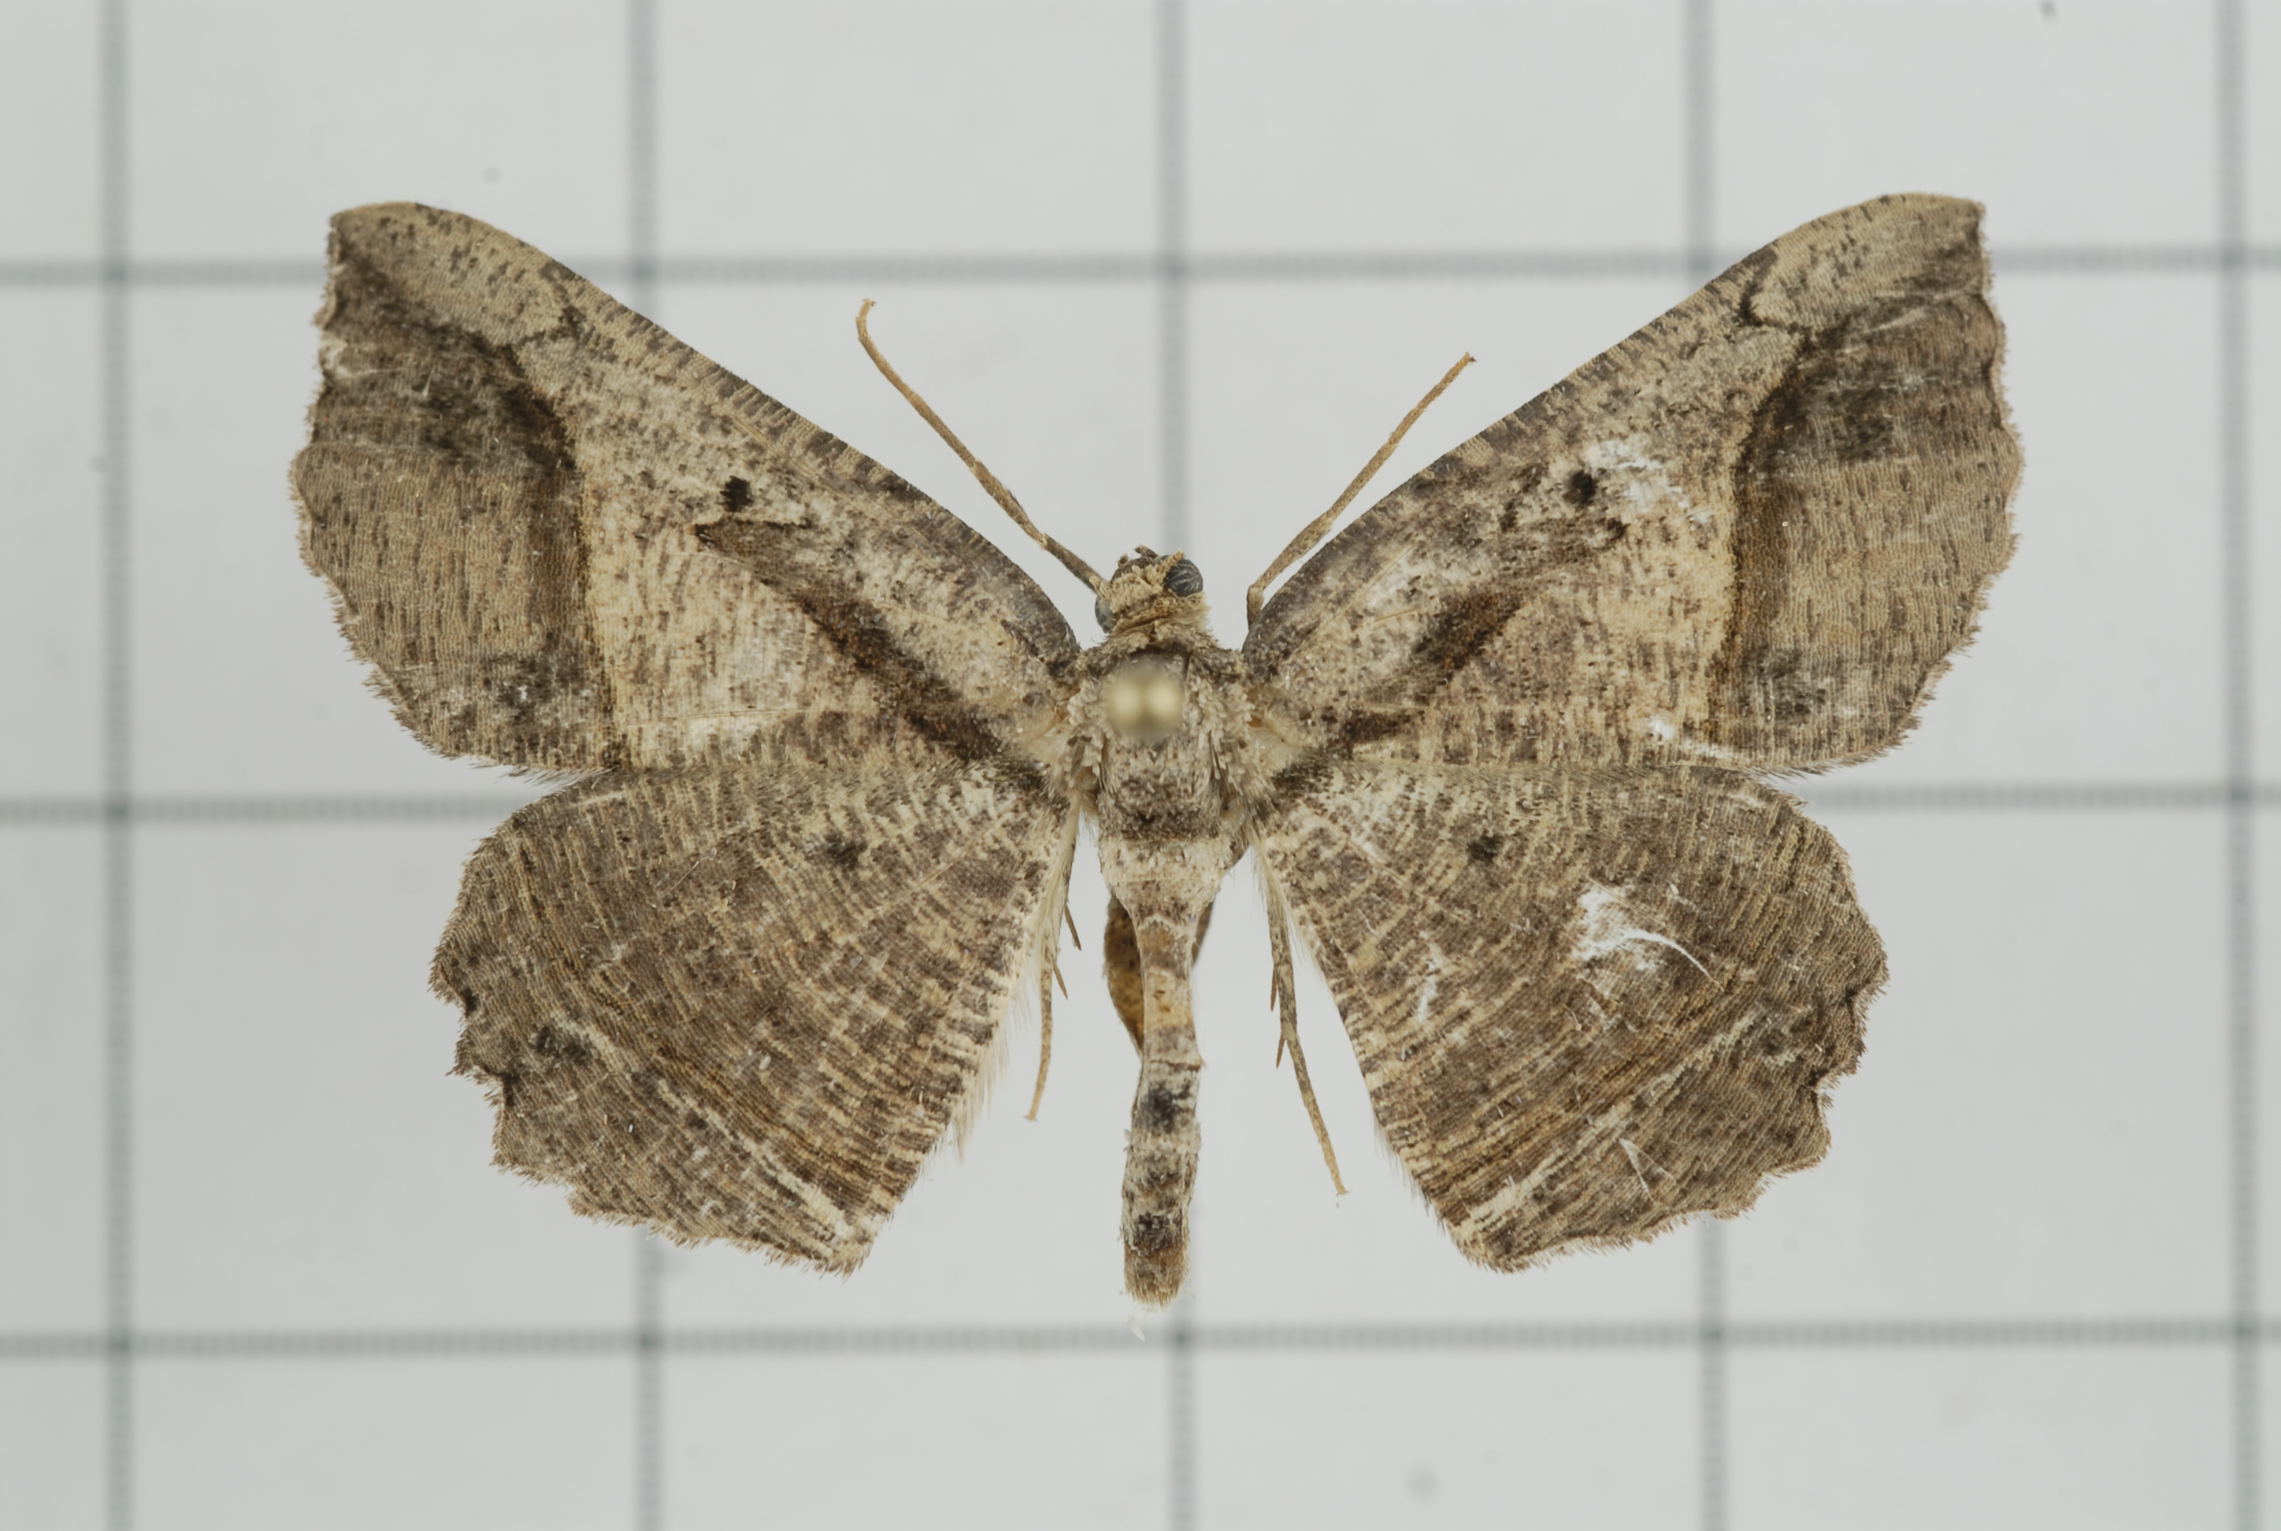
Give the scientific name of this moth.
Menophra taiwana
